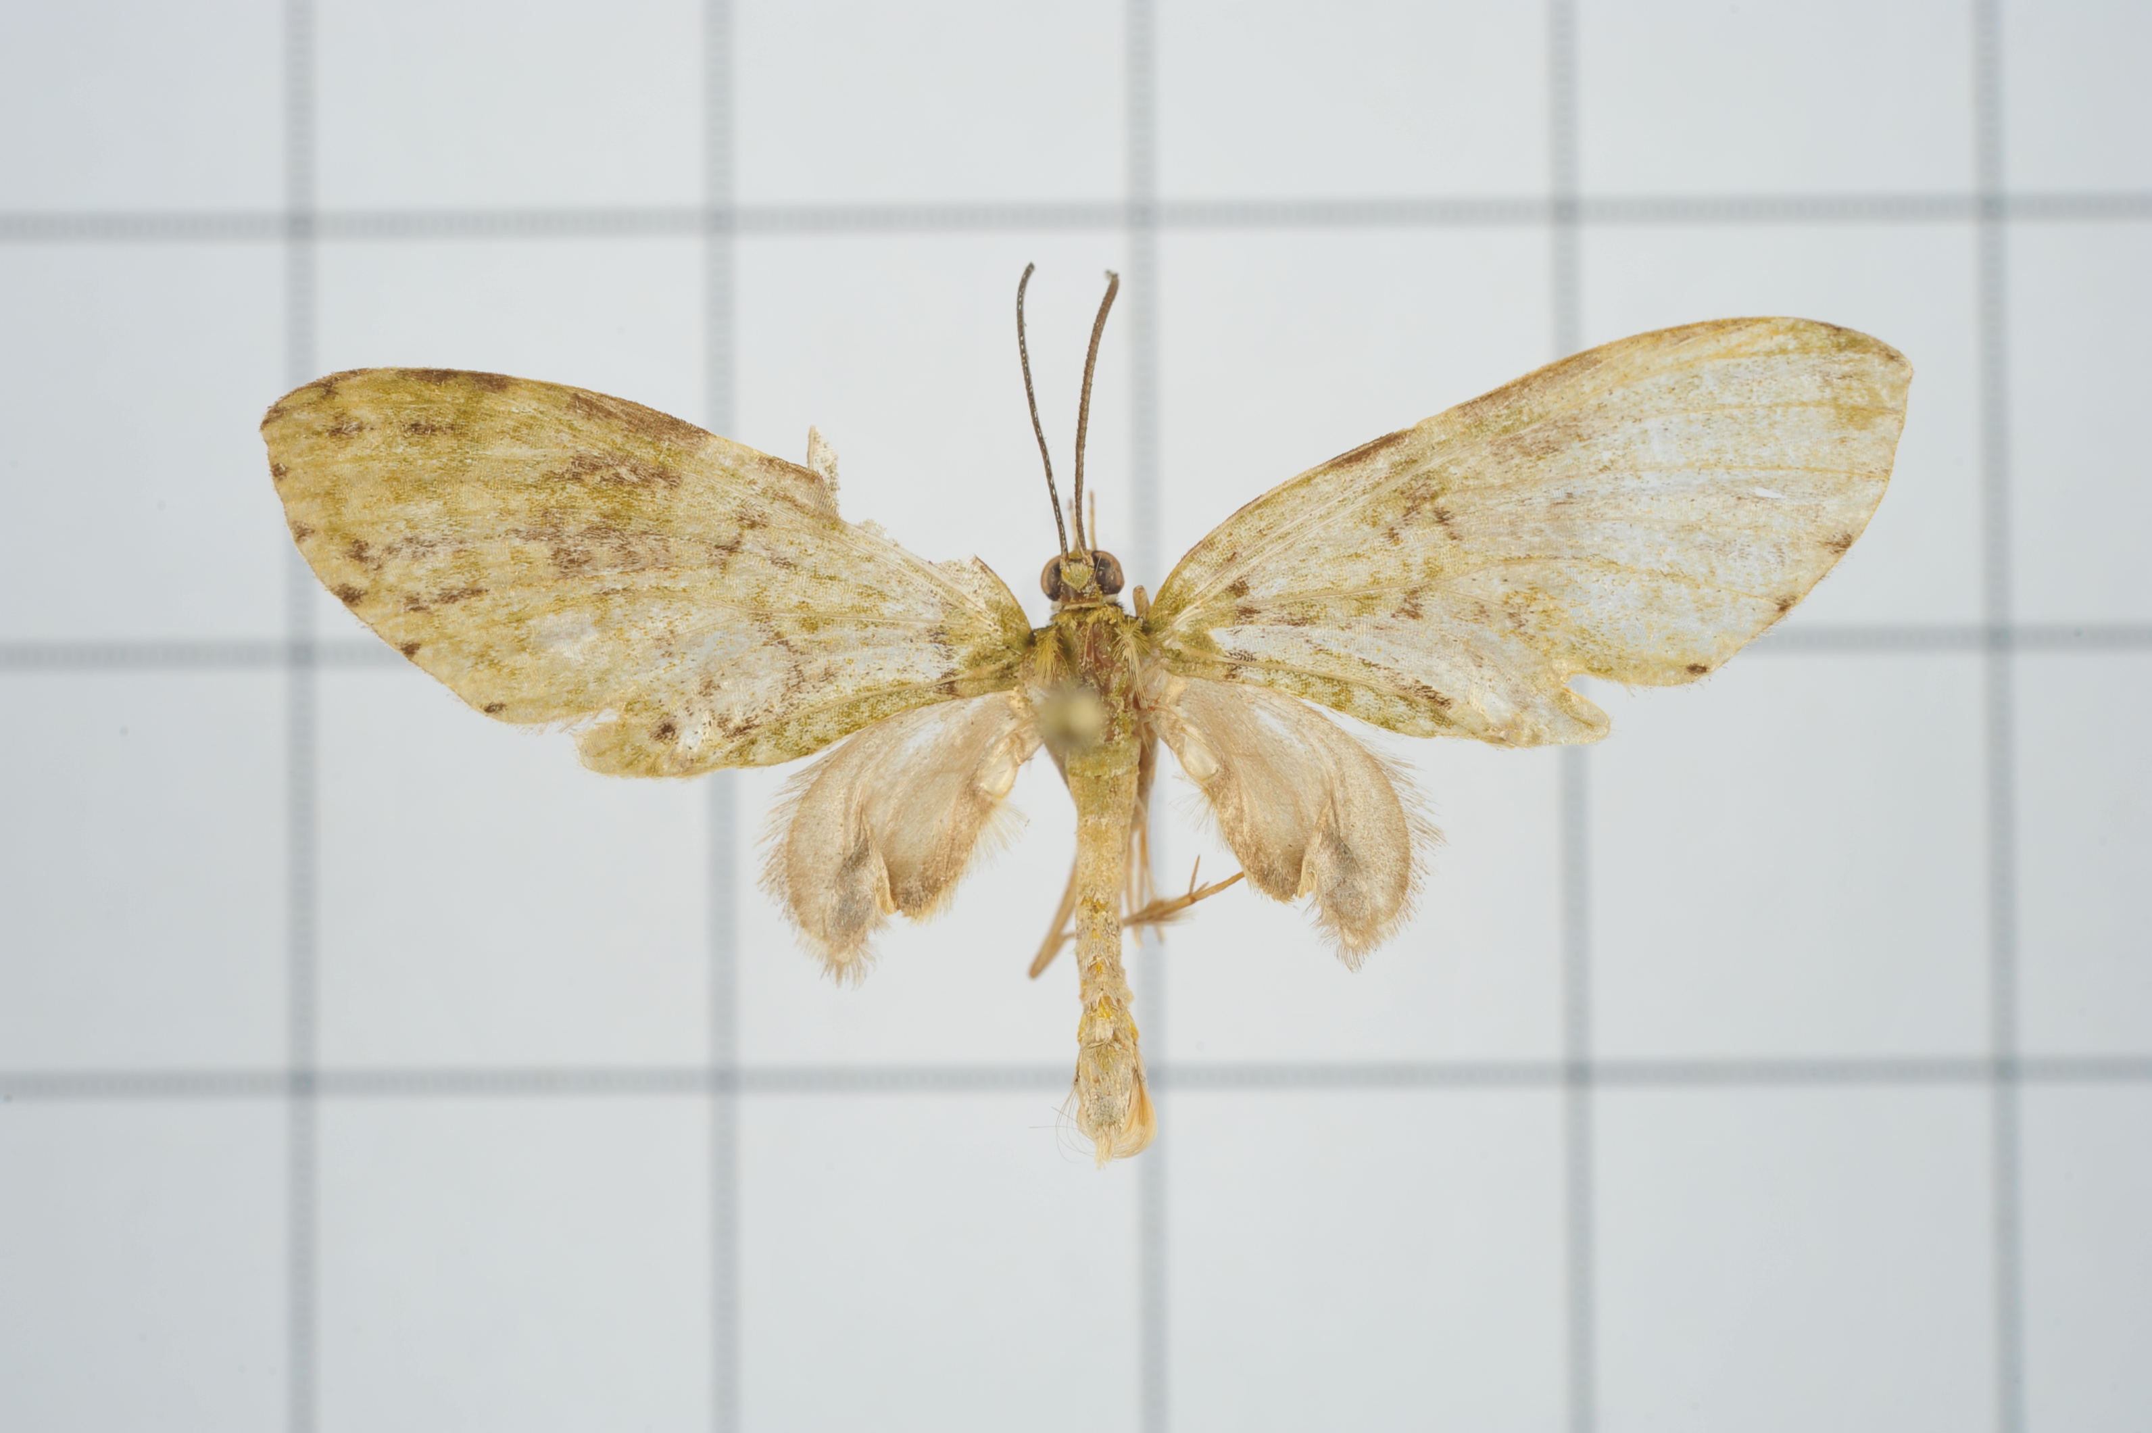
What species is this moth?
Sauris interruptata
